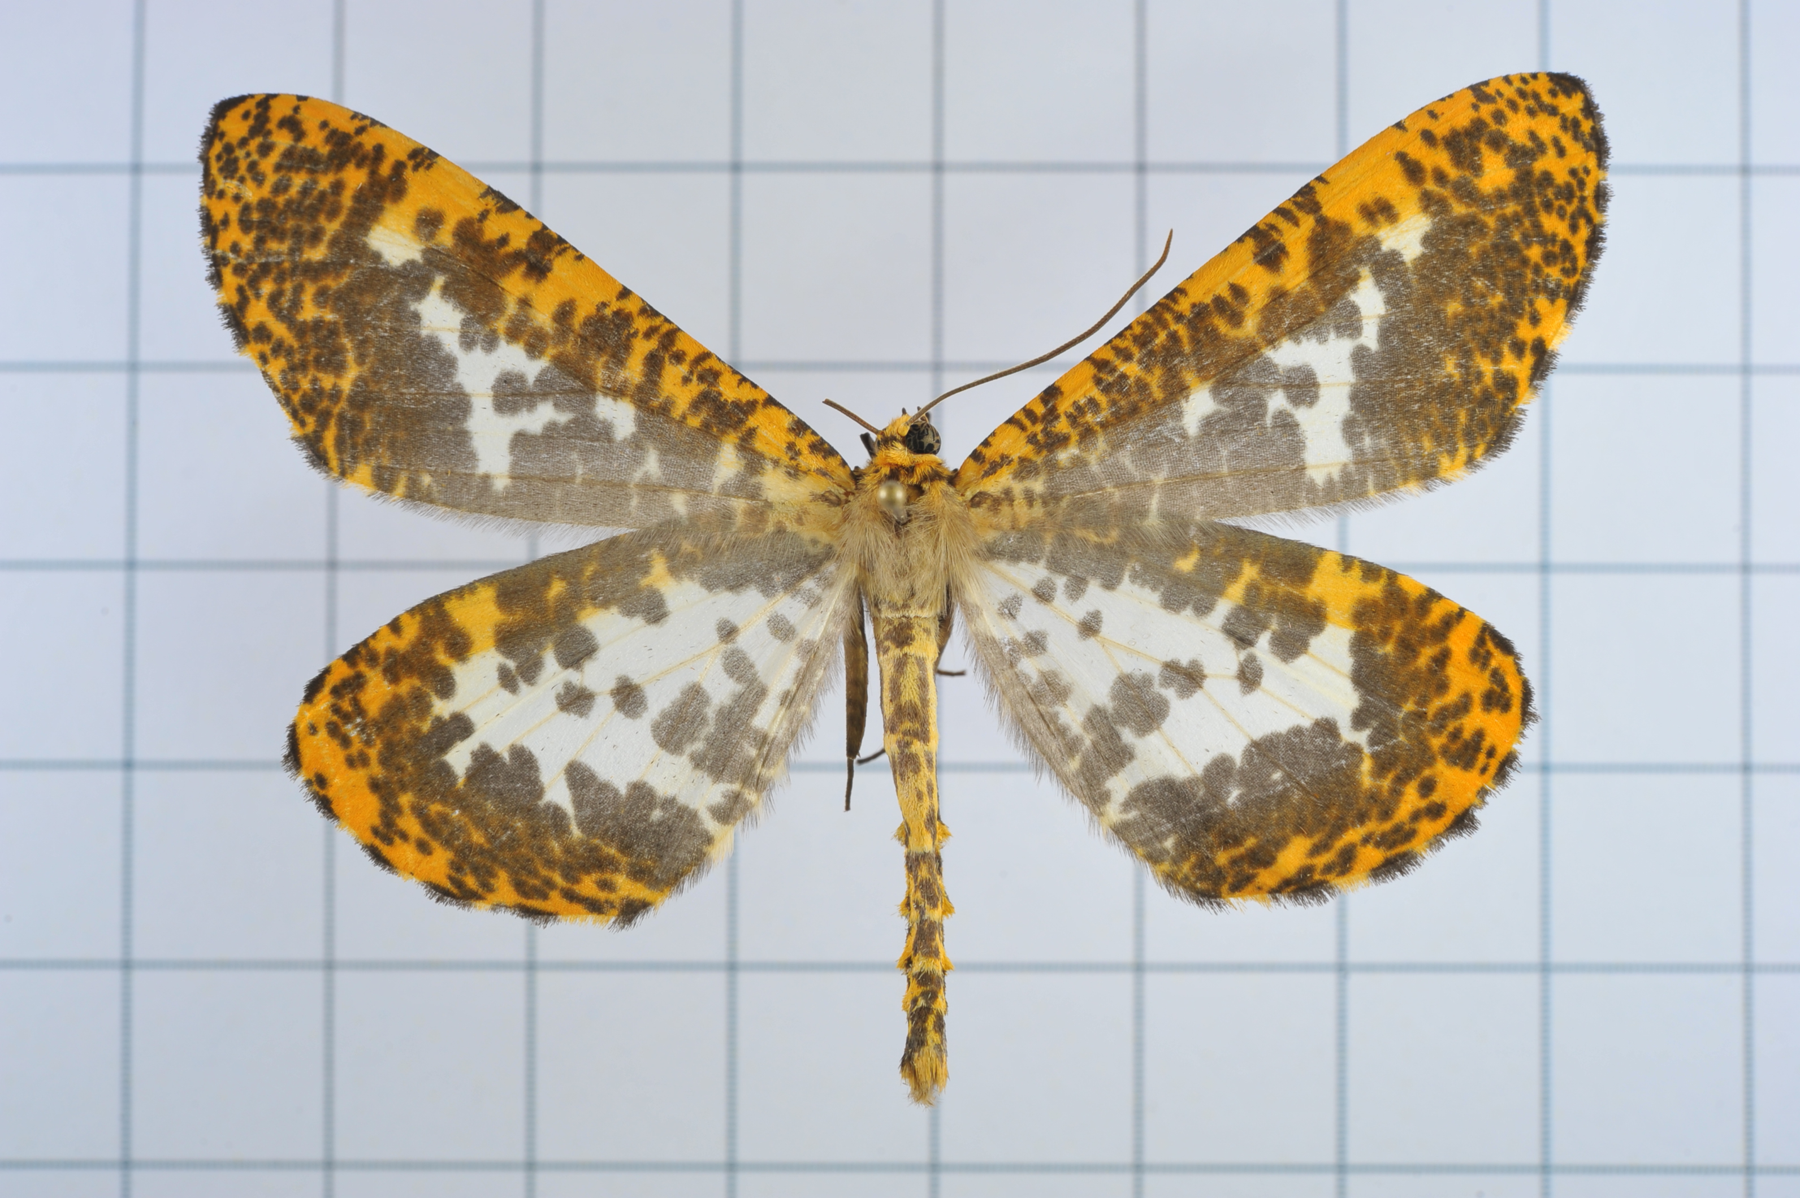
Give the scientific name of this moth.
Epobeidia lucifera extranigricans
